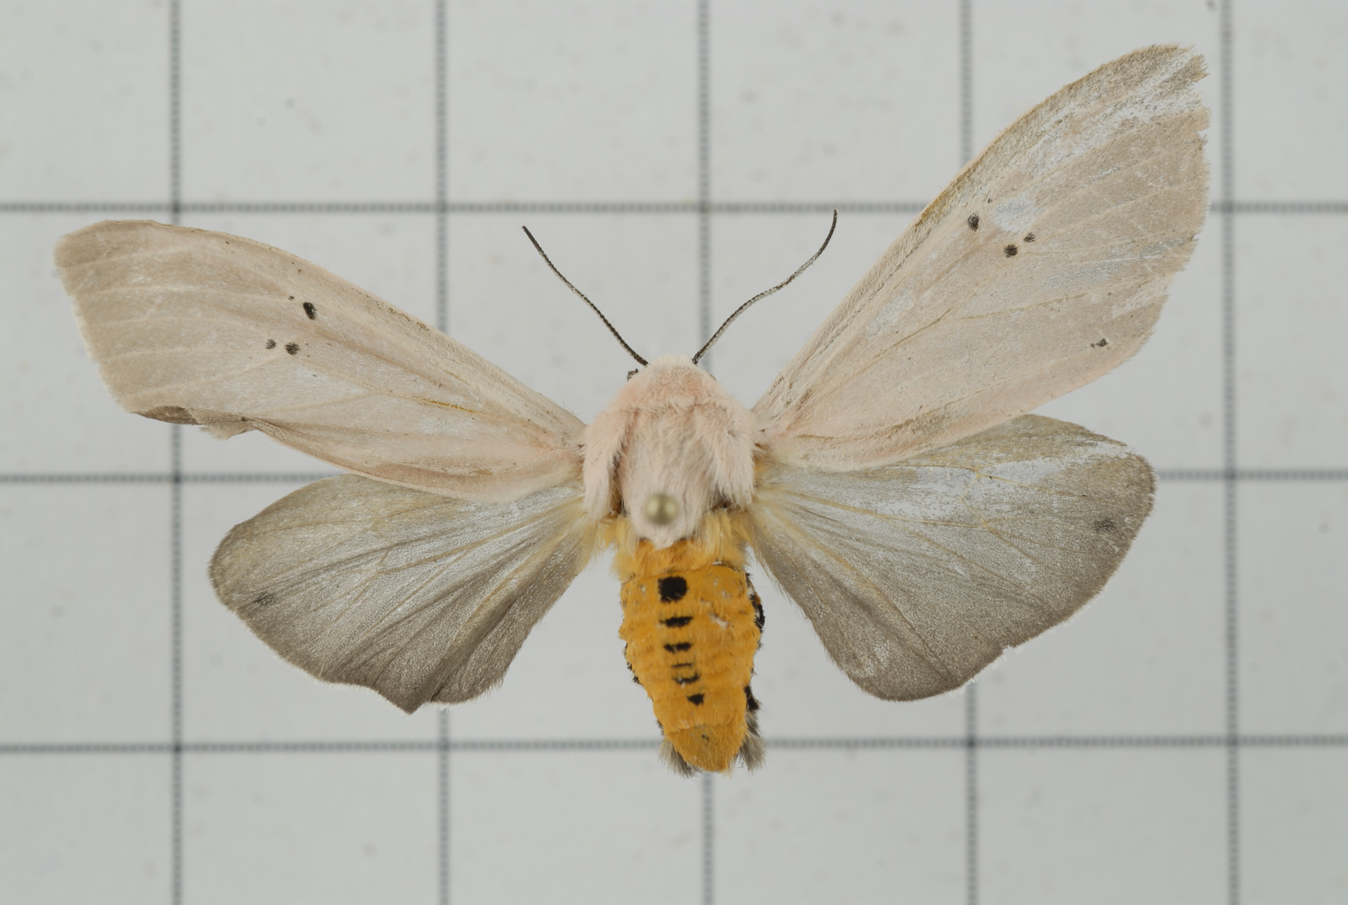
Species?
Creatonotos transiens koni
